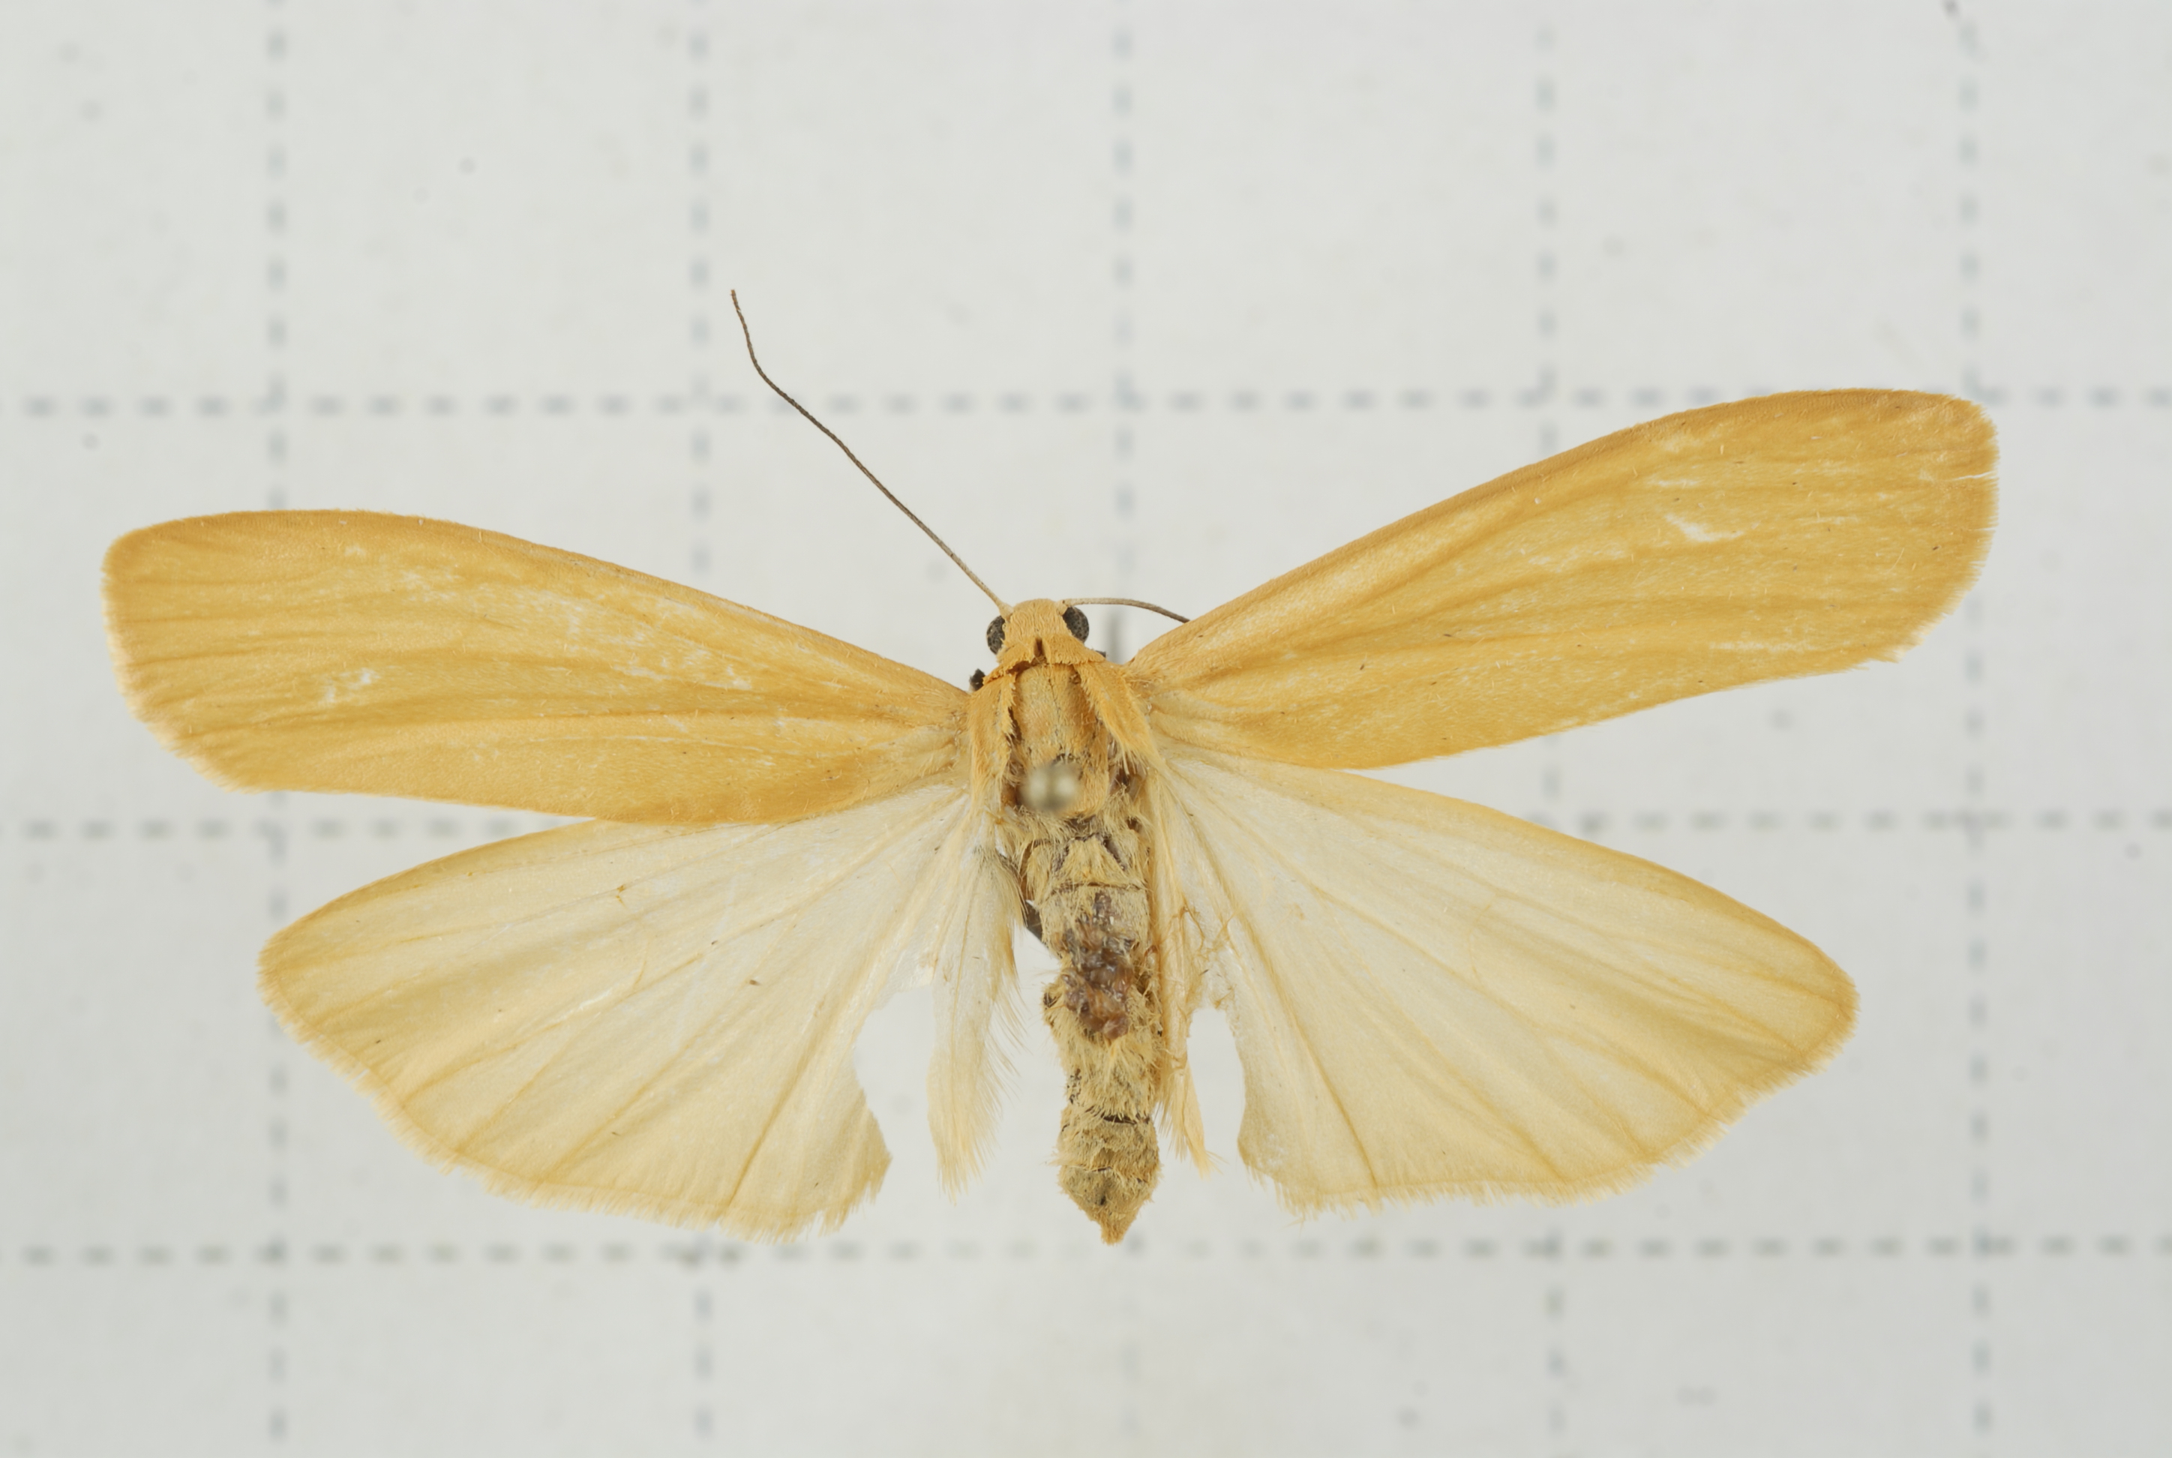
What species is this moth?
Katha magnata magnata
